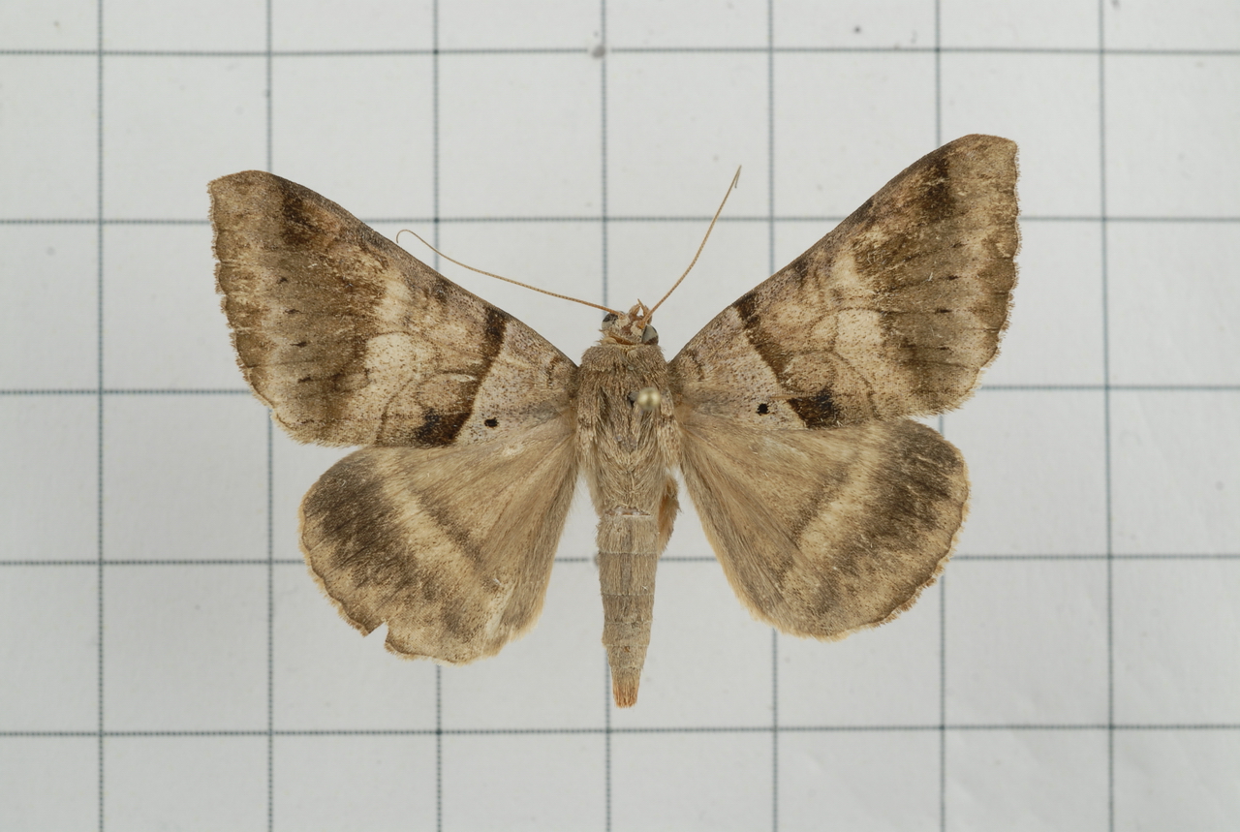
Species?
Mocis undata
